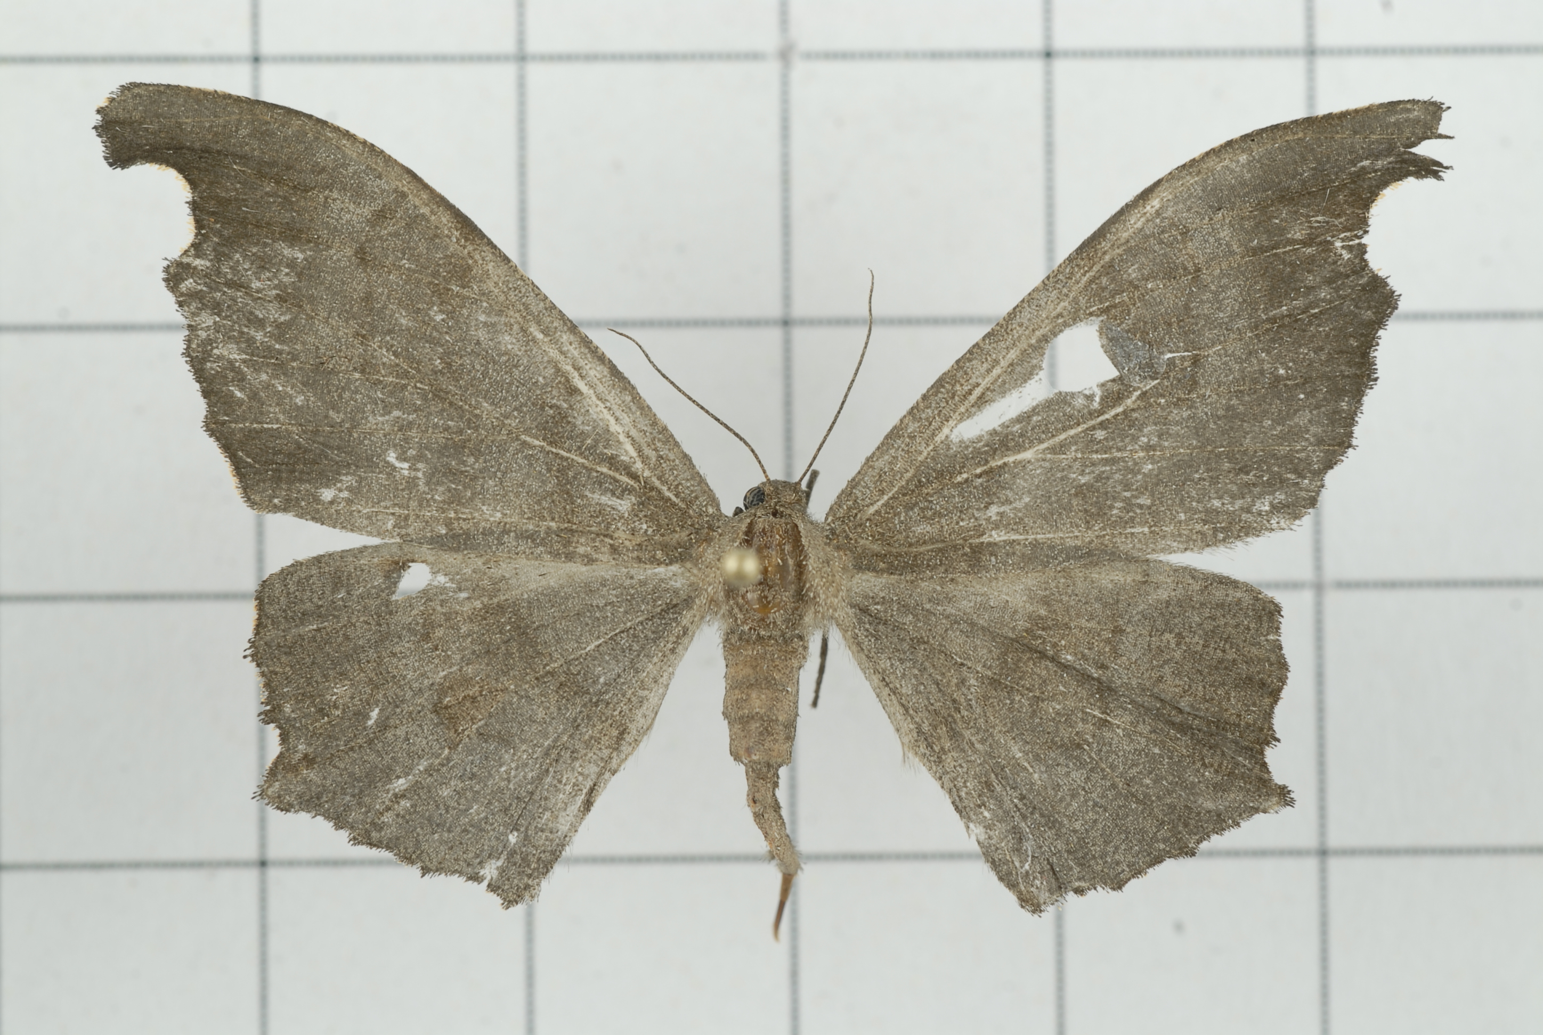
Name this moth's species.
Hyposidra talaca talaca
